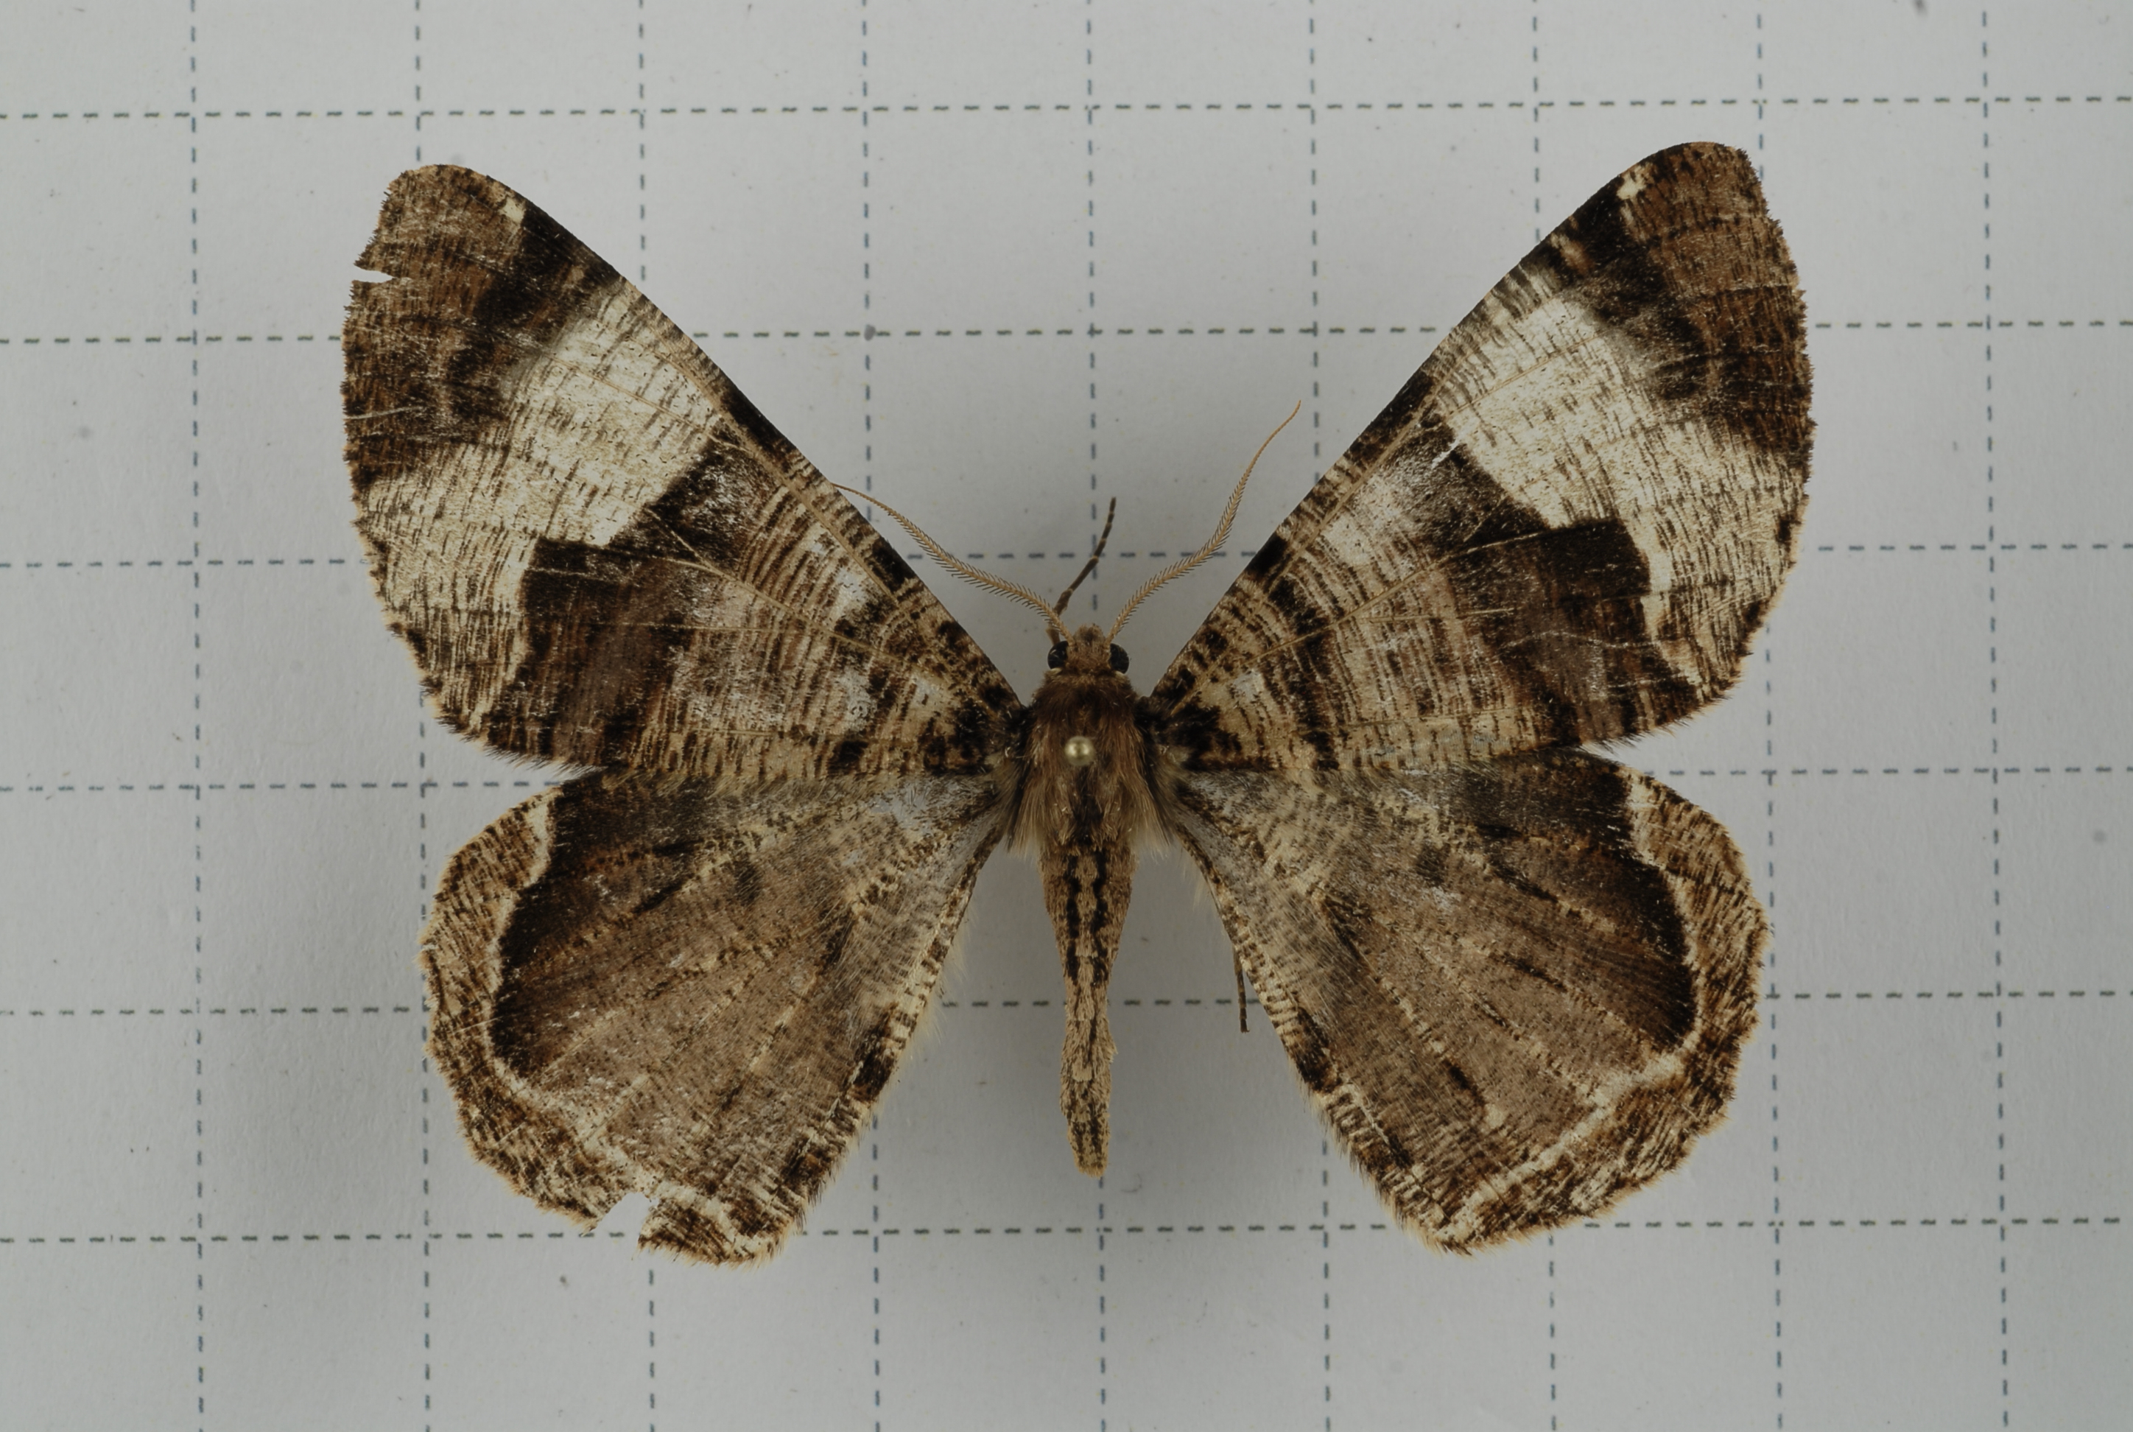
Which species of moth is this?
Xandrames latiferaria curvistriga
